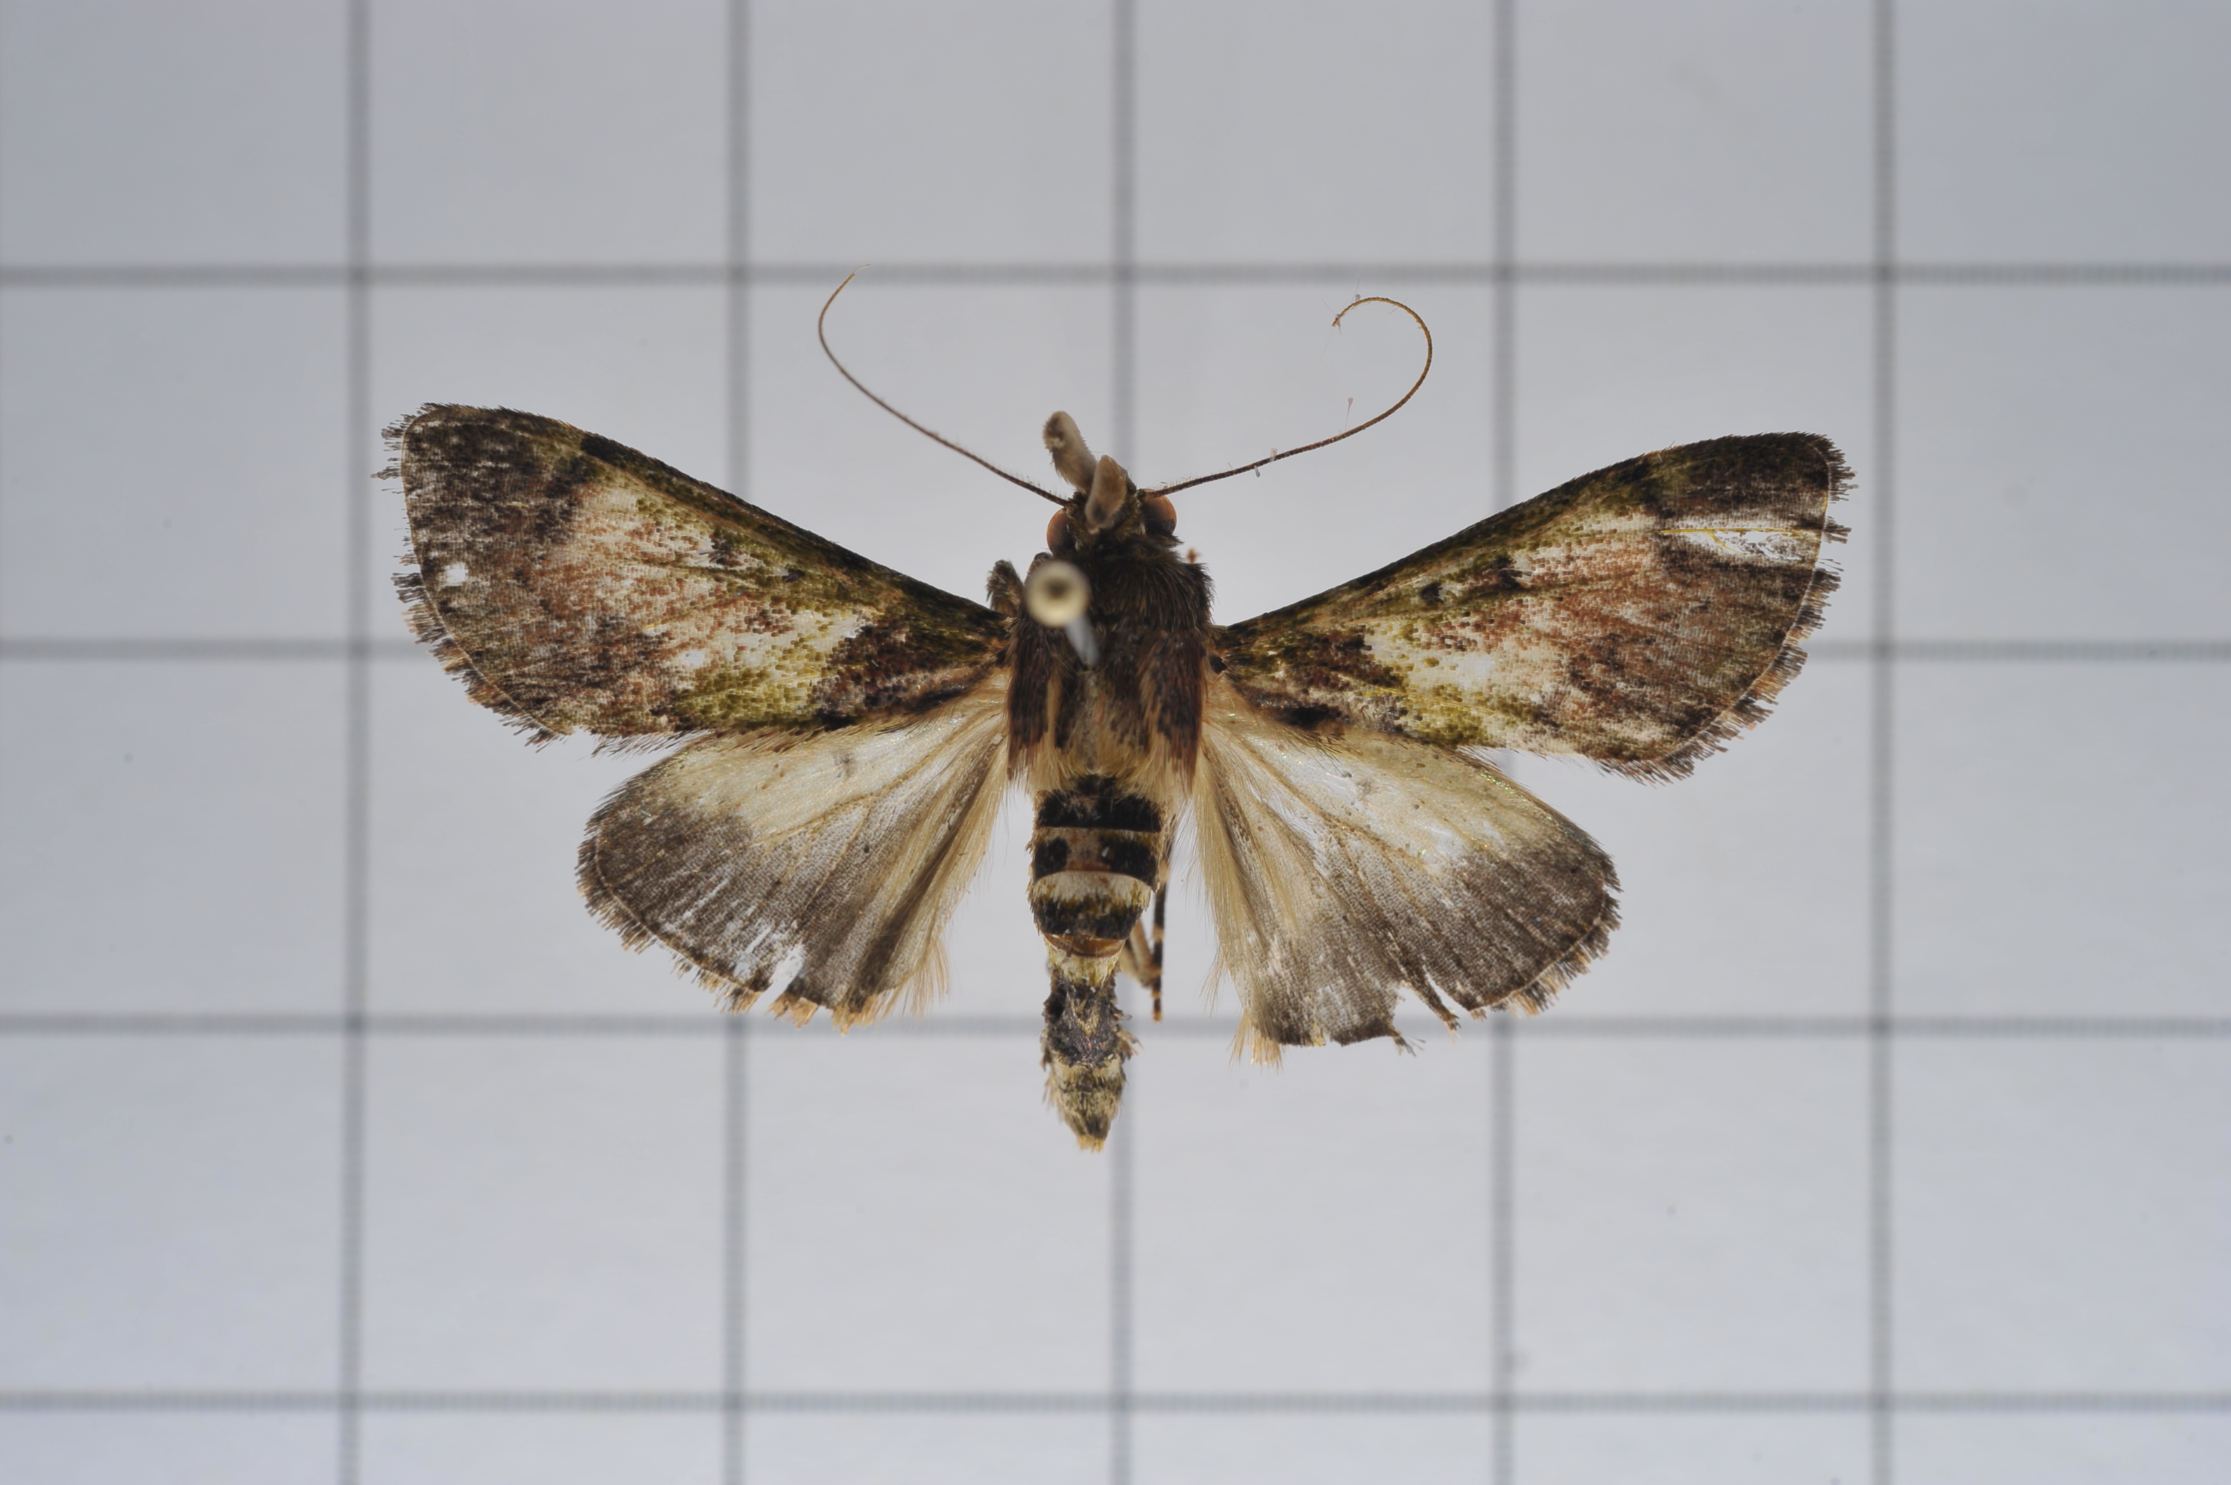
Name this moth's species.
Teliphasa nubilosa
